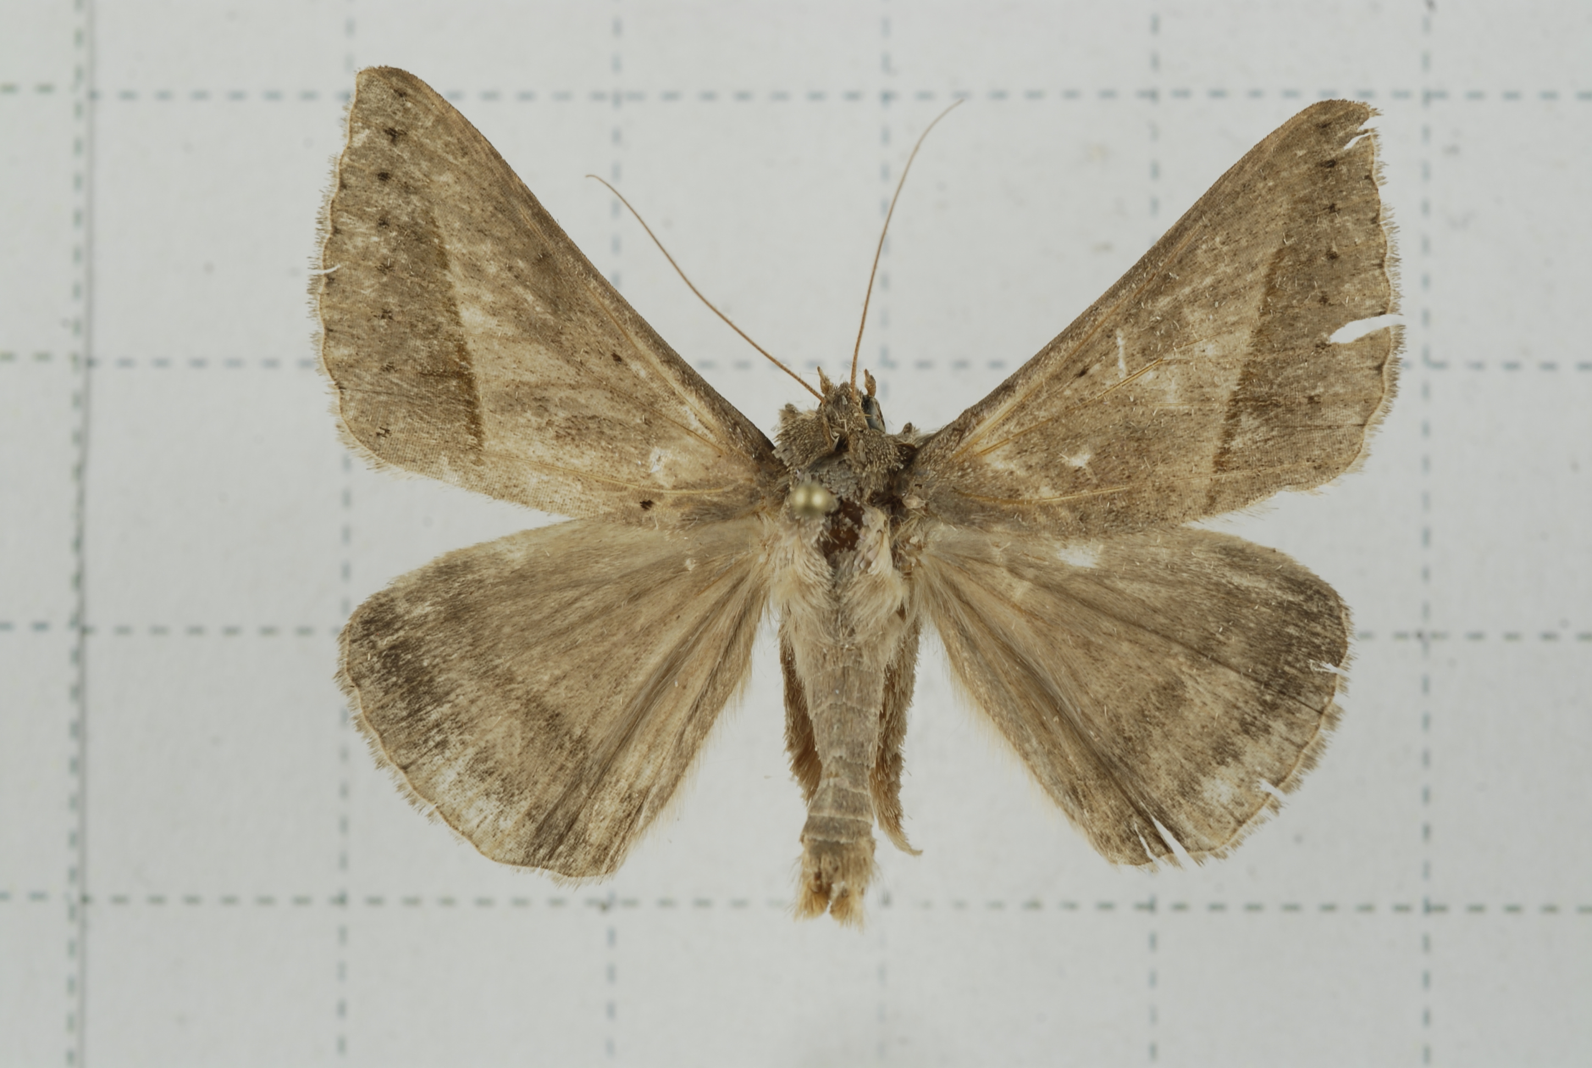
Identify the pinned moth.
Mocis frugalis
